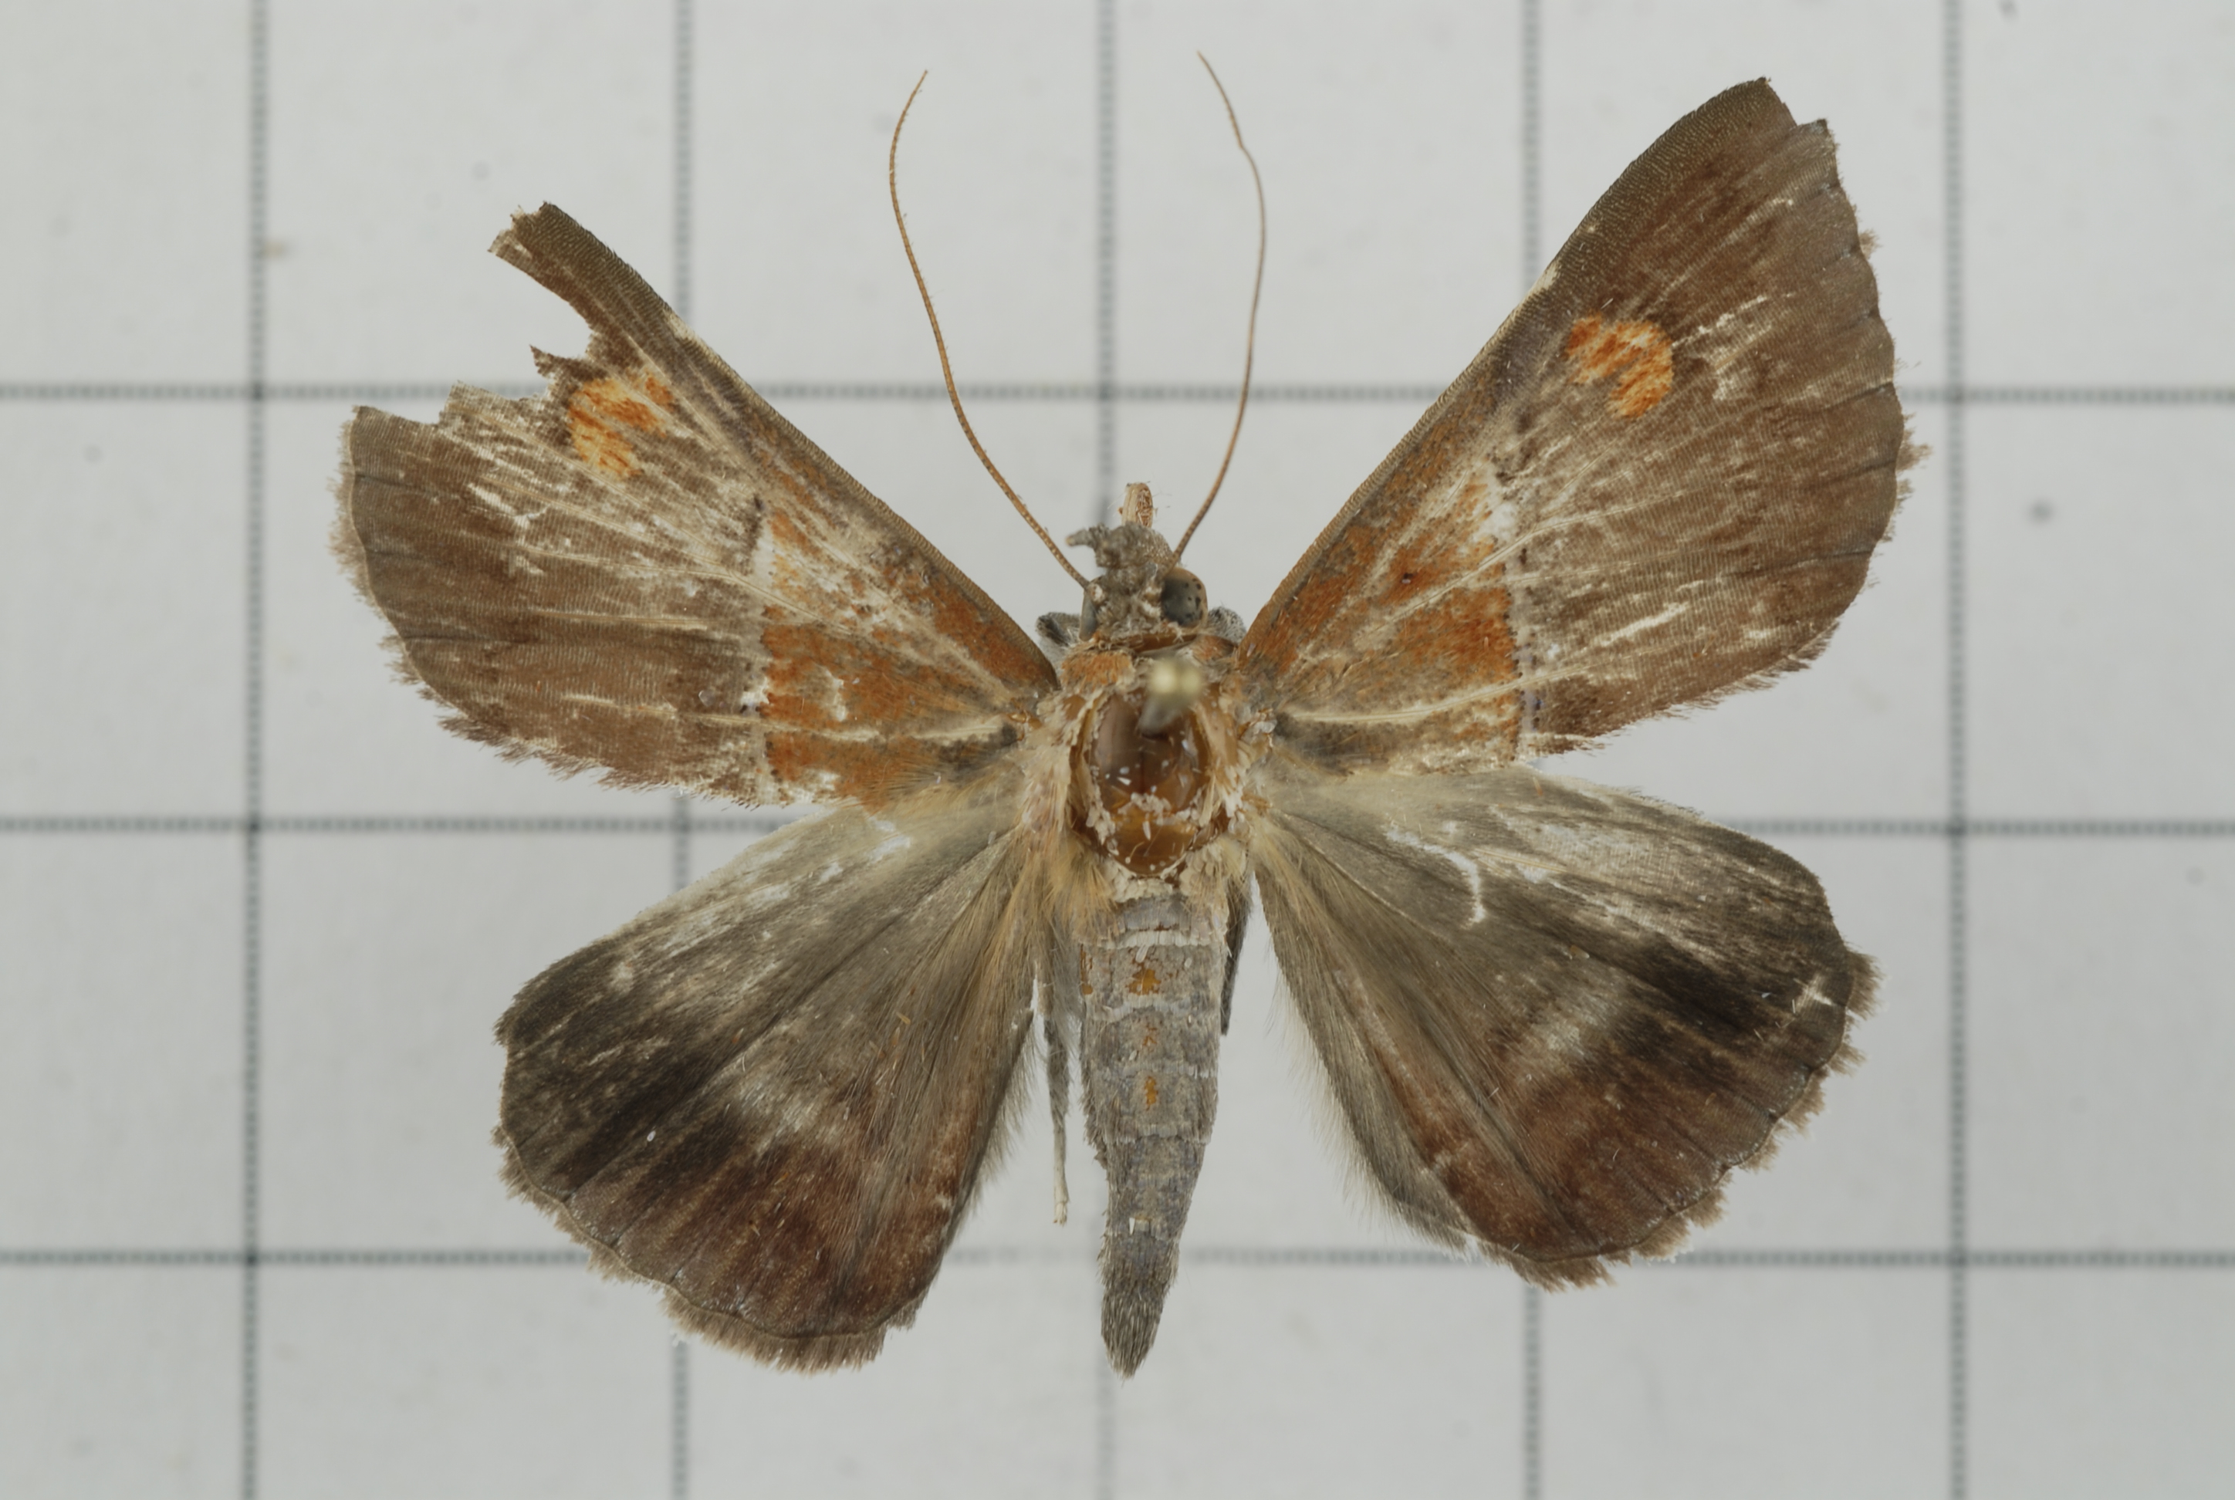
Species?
Sympis rufibasis
